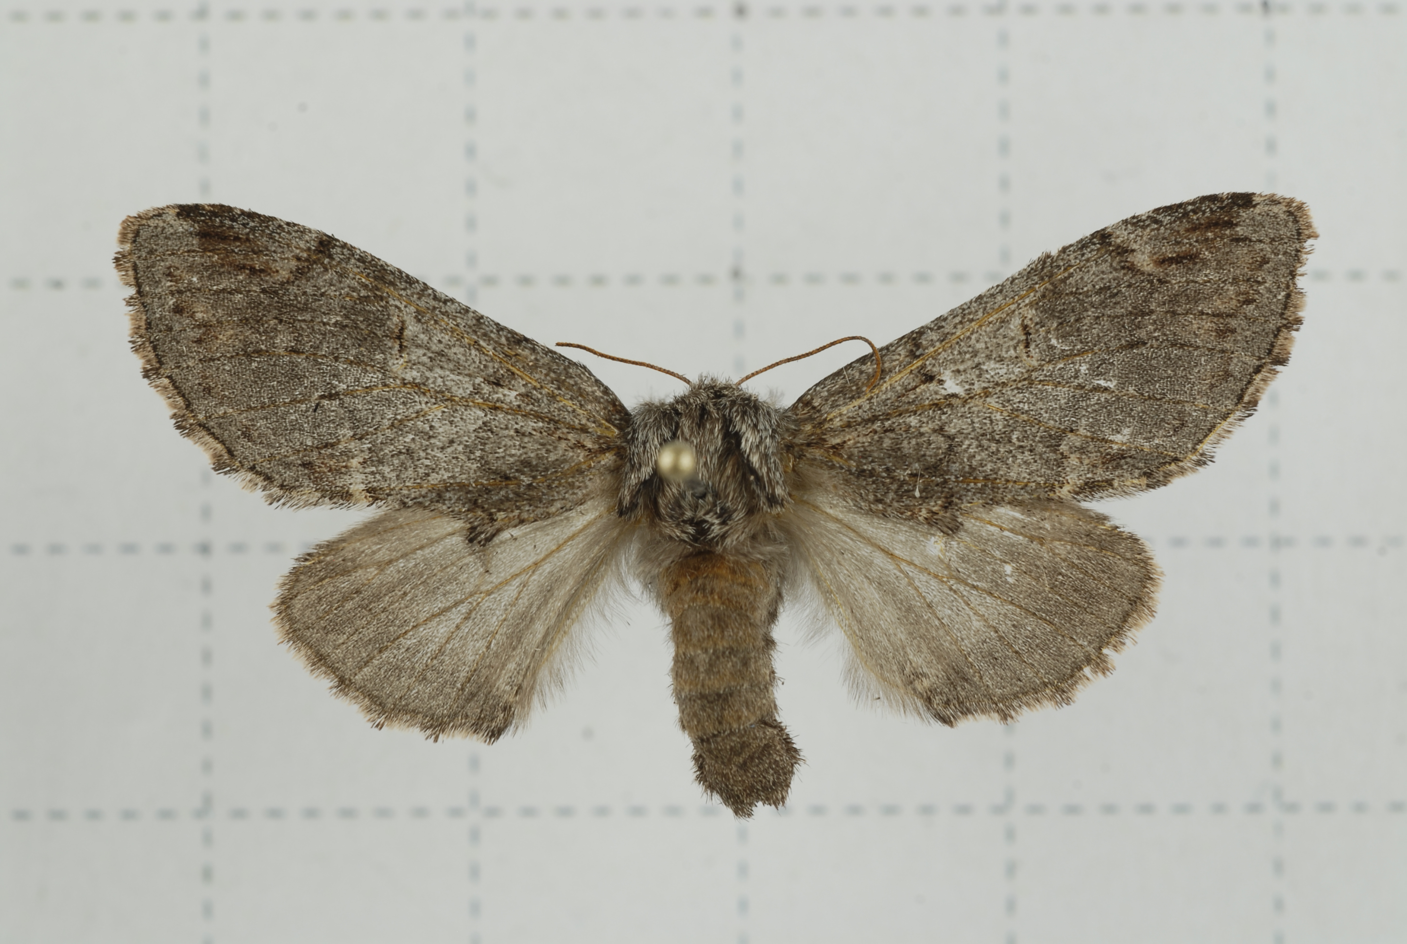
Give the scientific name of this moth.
Notodonta griseotincta
